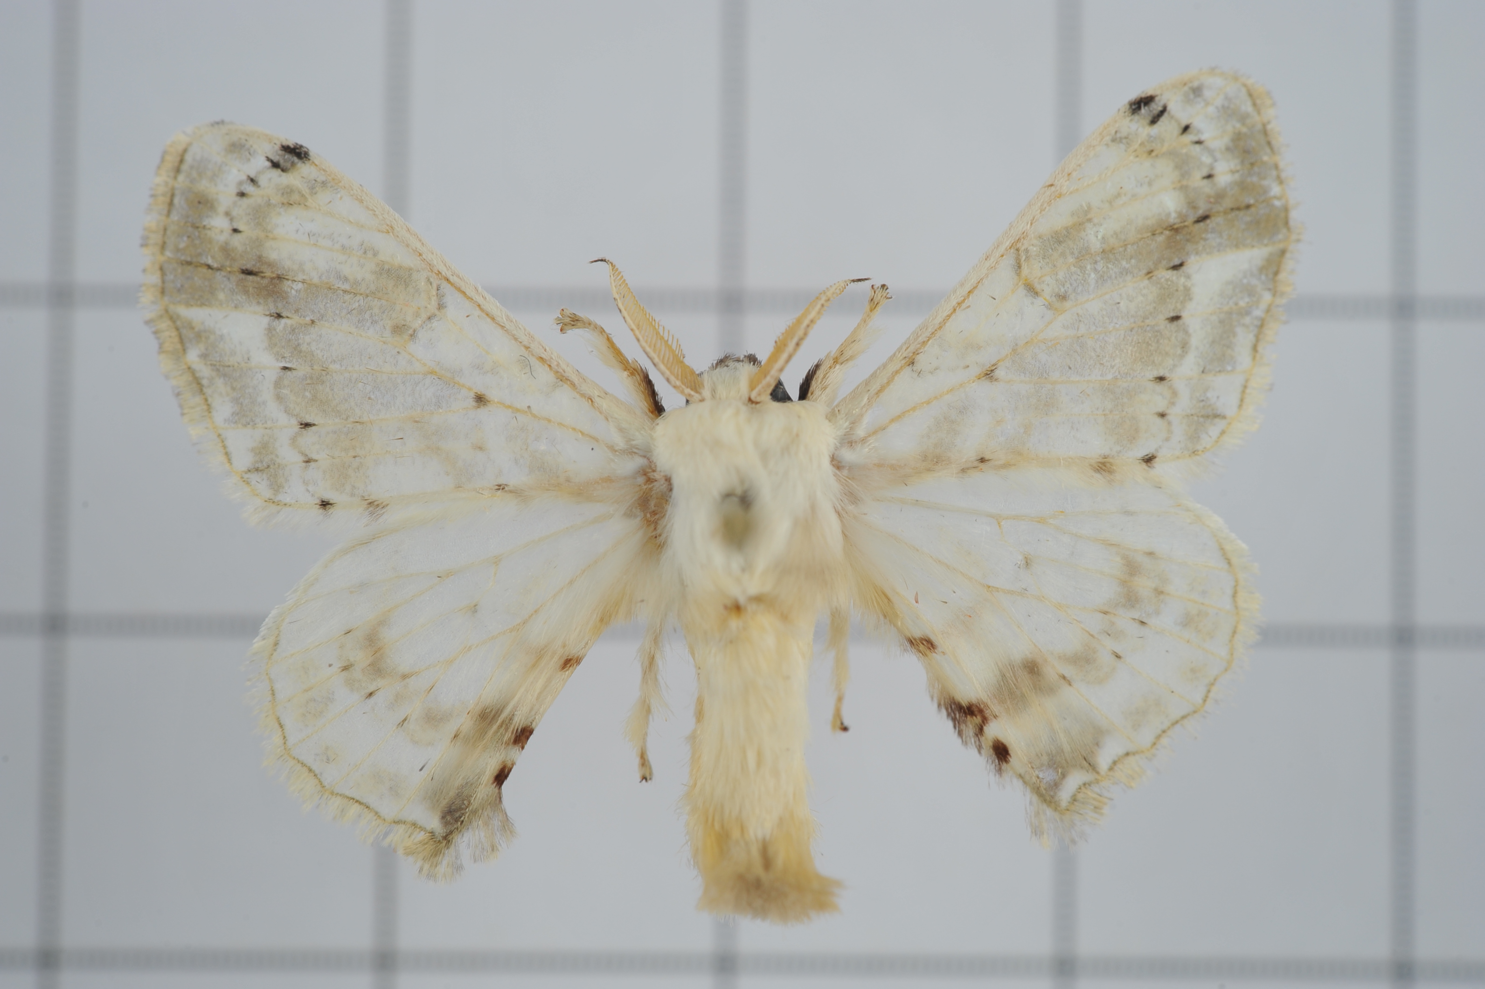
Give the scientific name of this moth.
Ernolatia moorei
